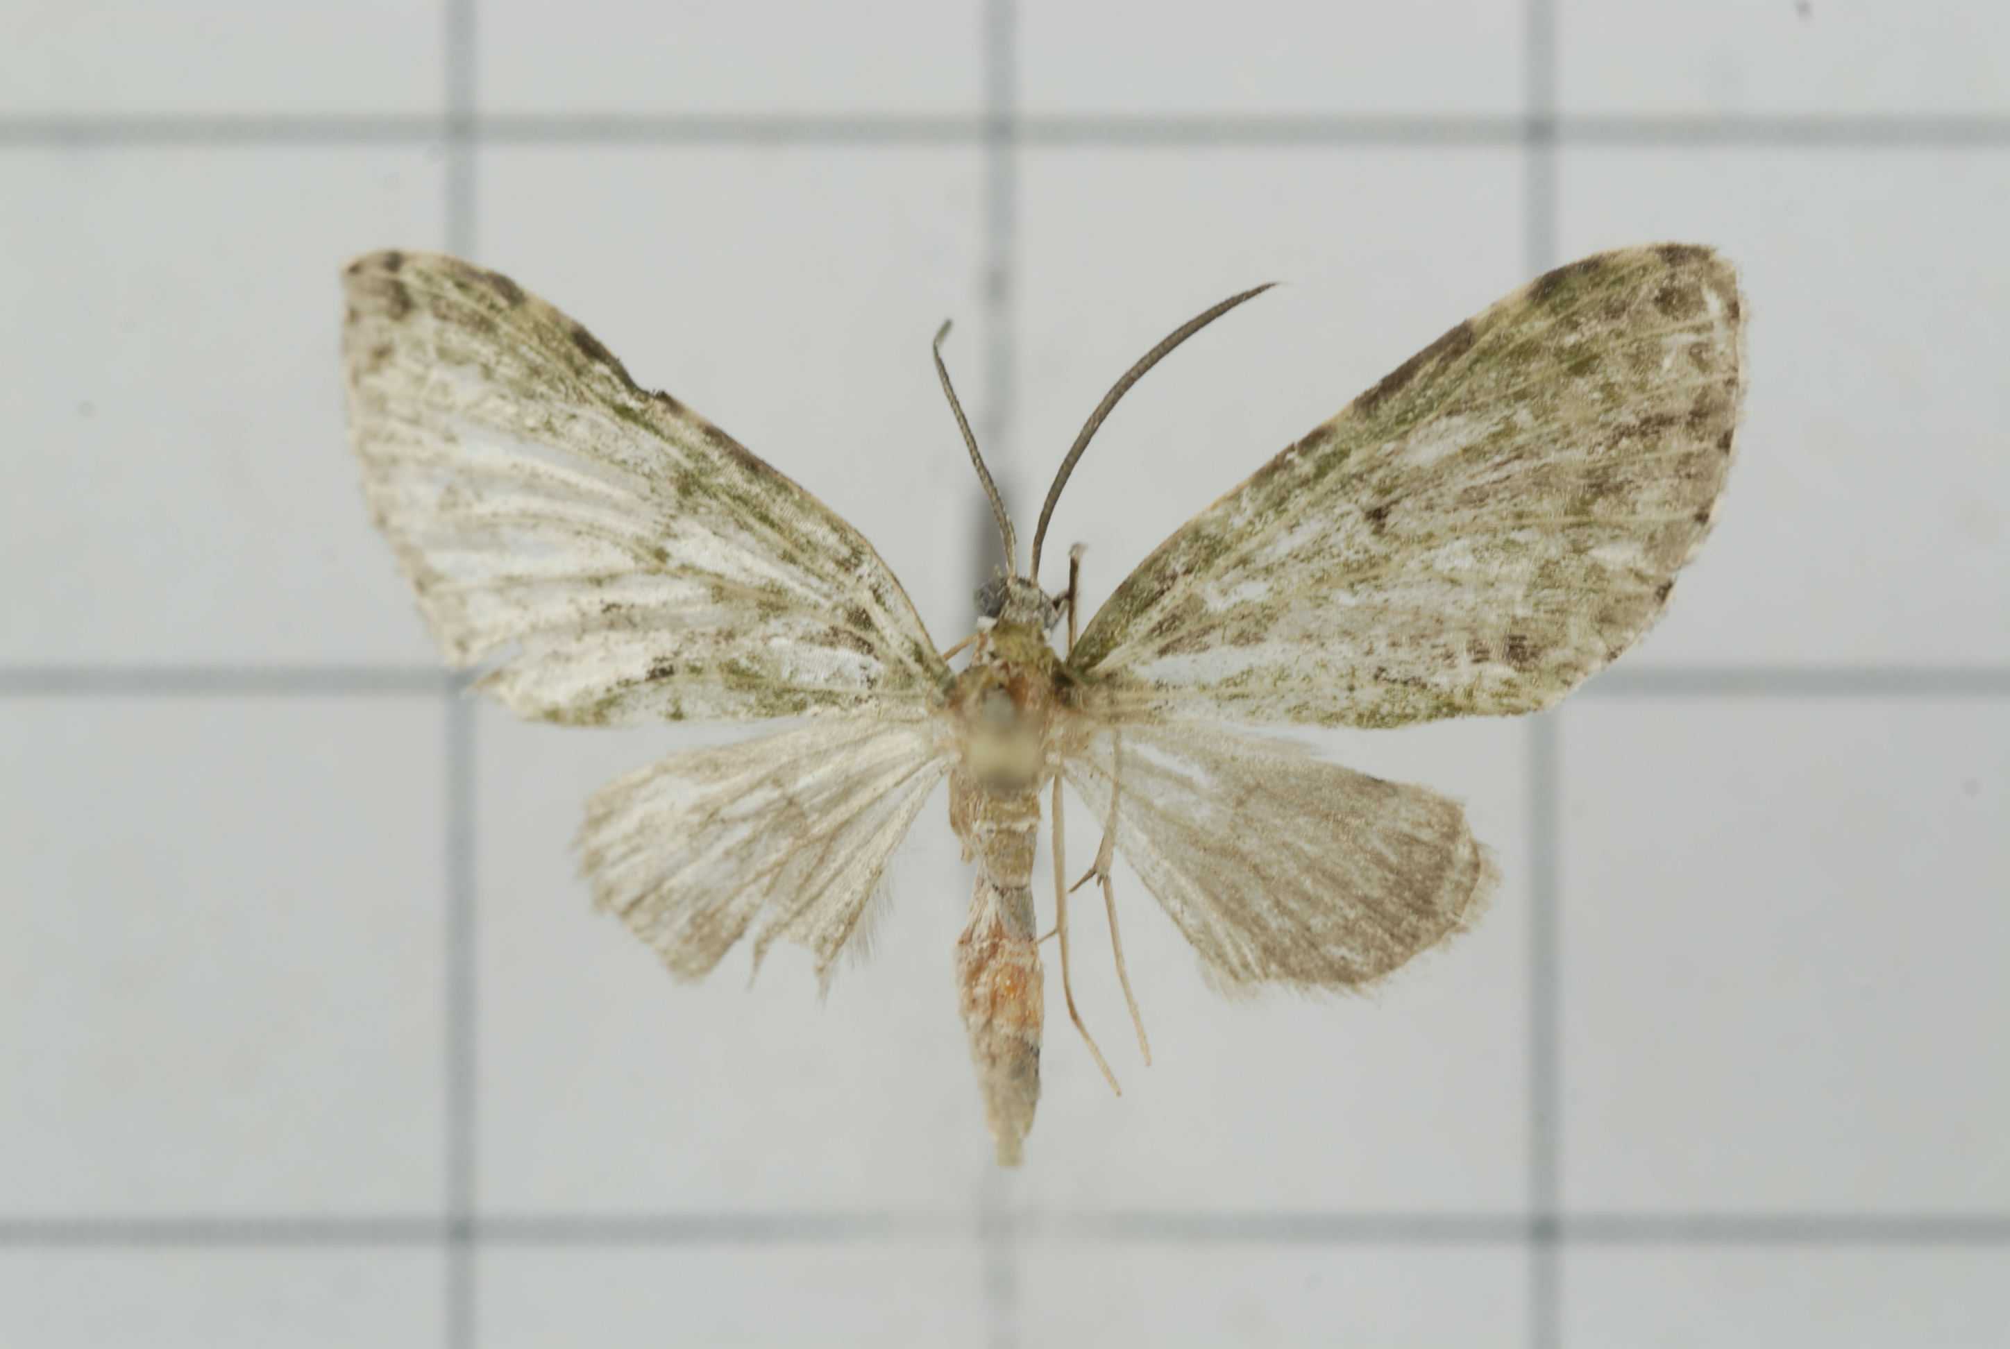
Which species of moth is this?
Sauris interruptata
